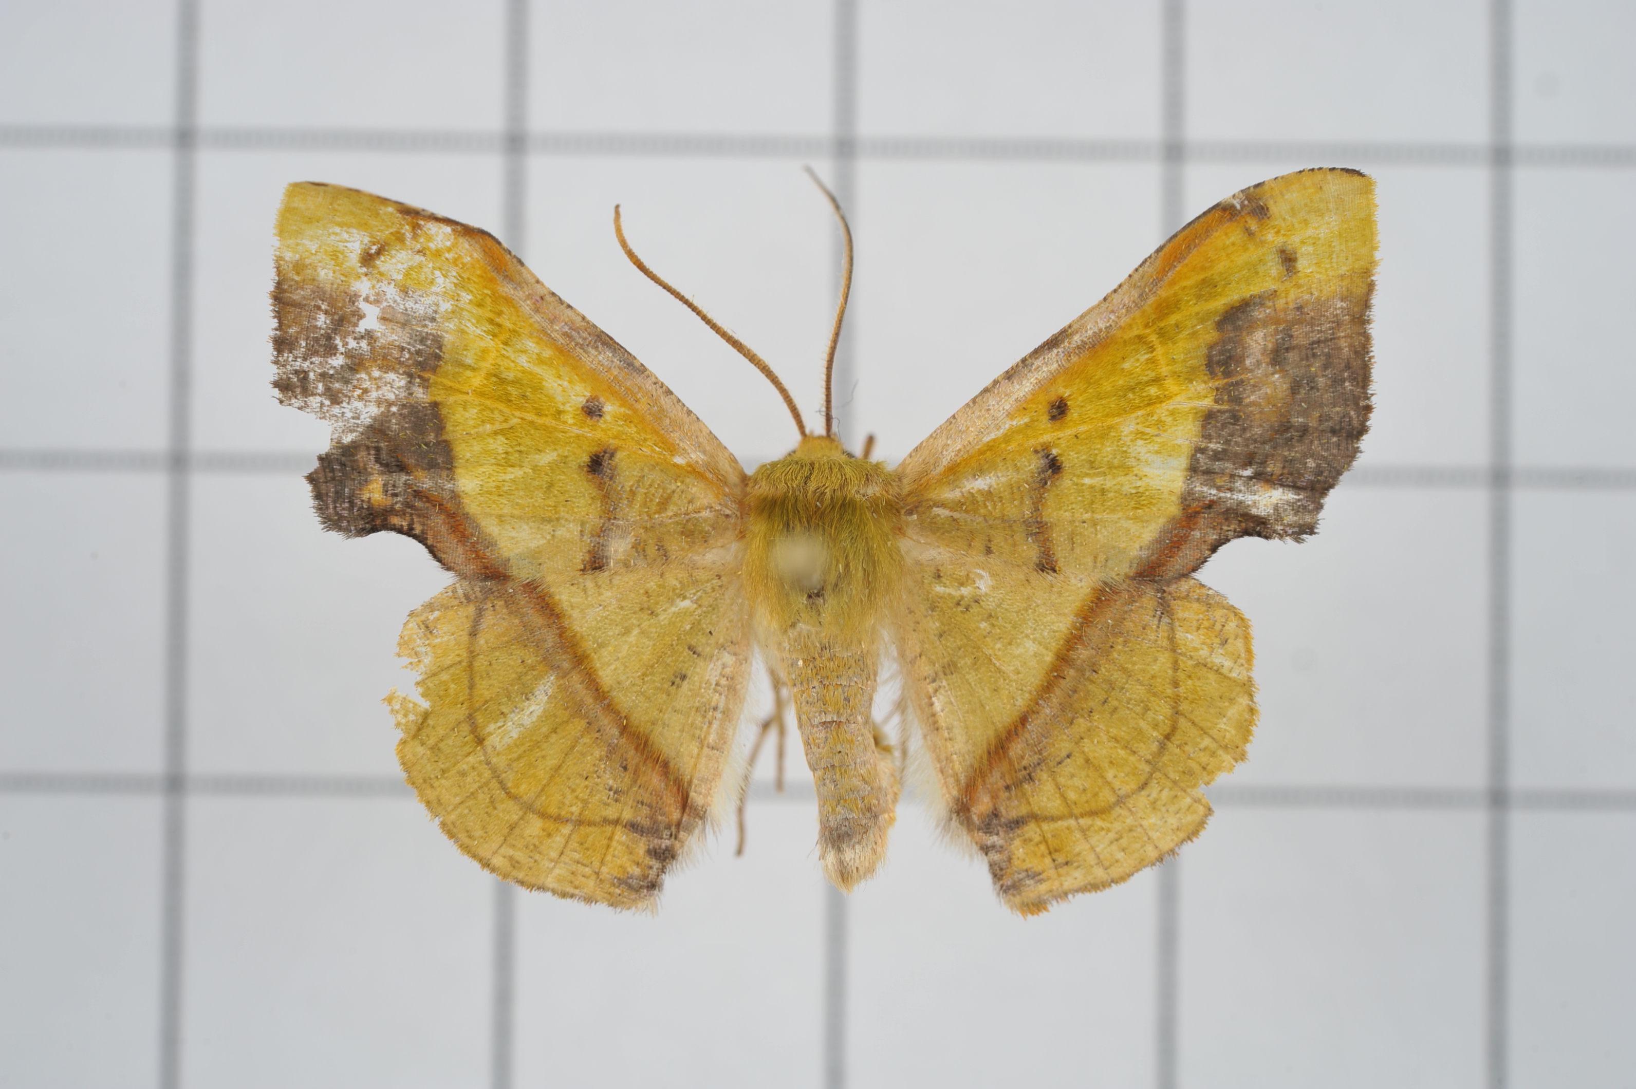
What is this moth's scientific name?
Fascellina plagiata
